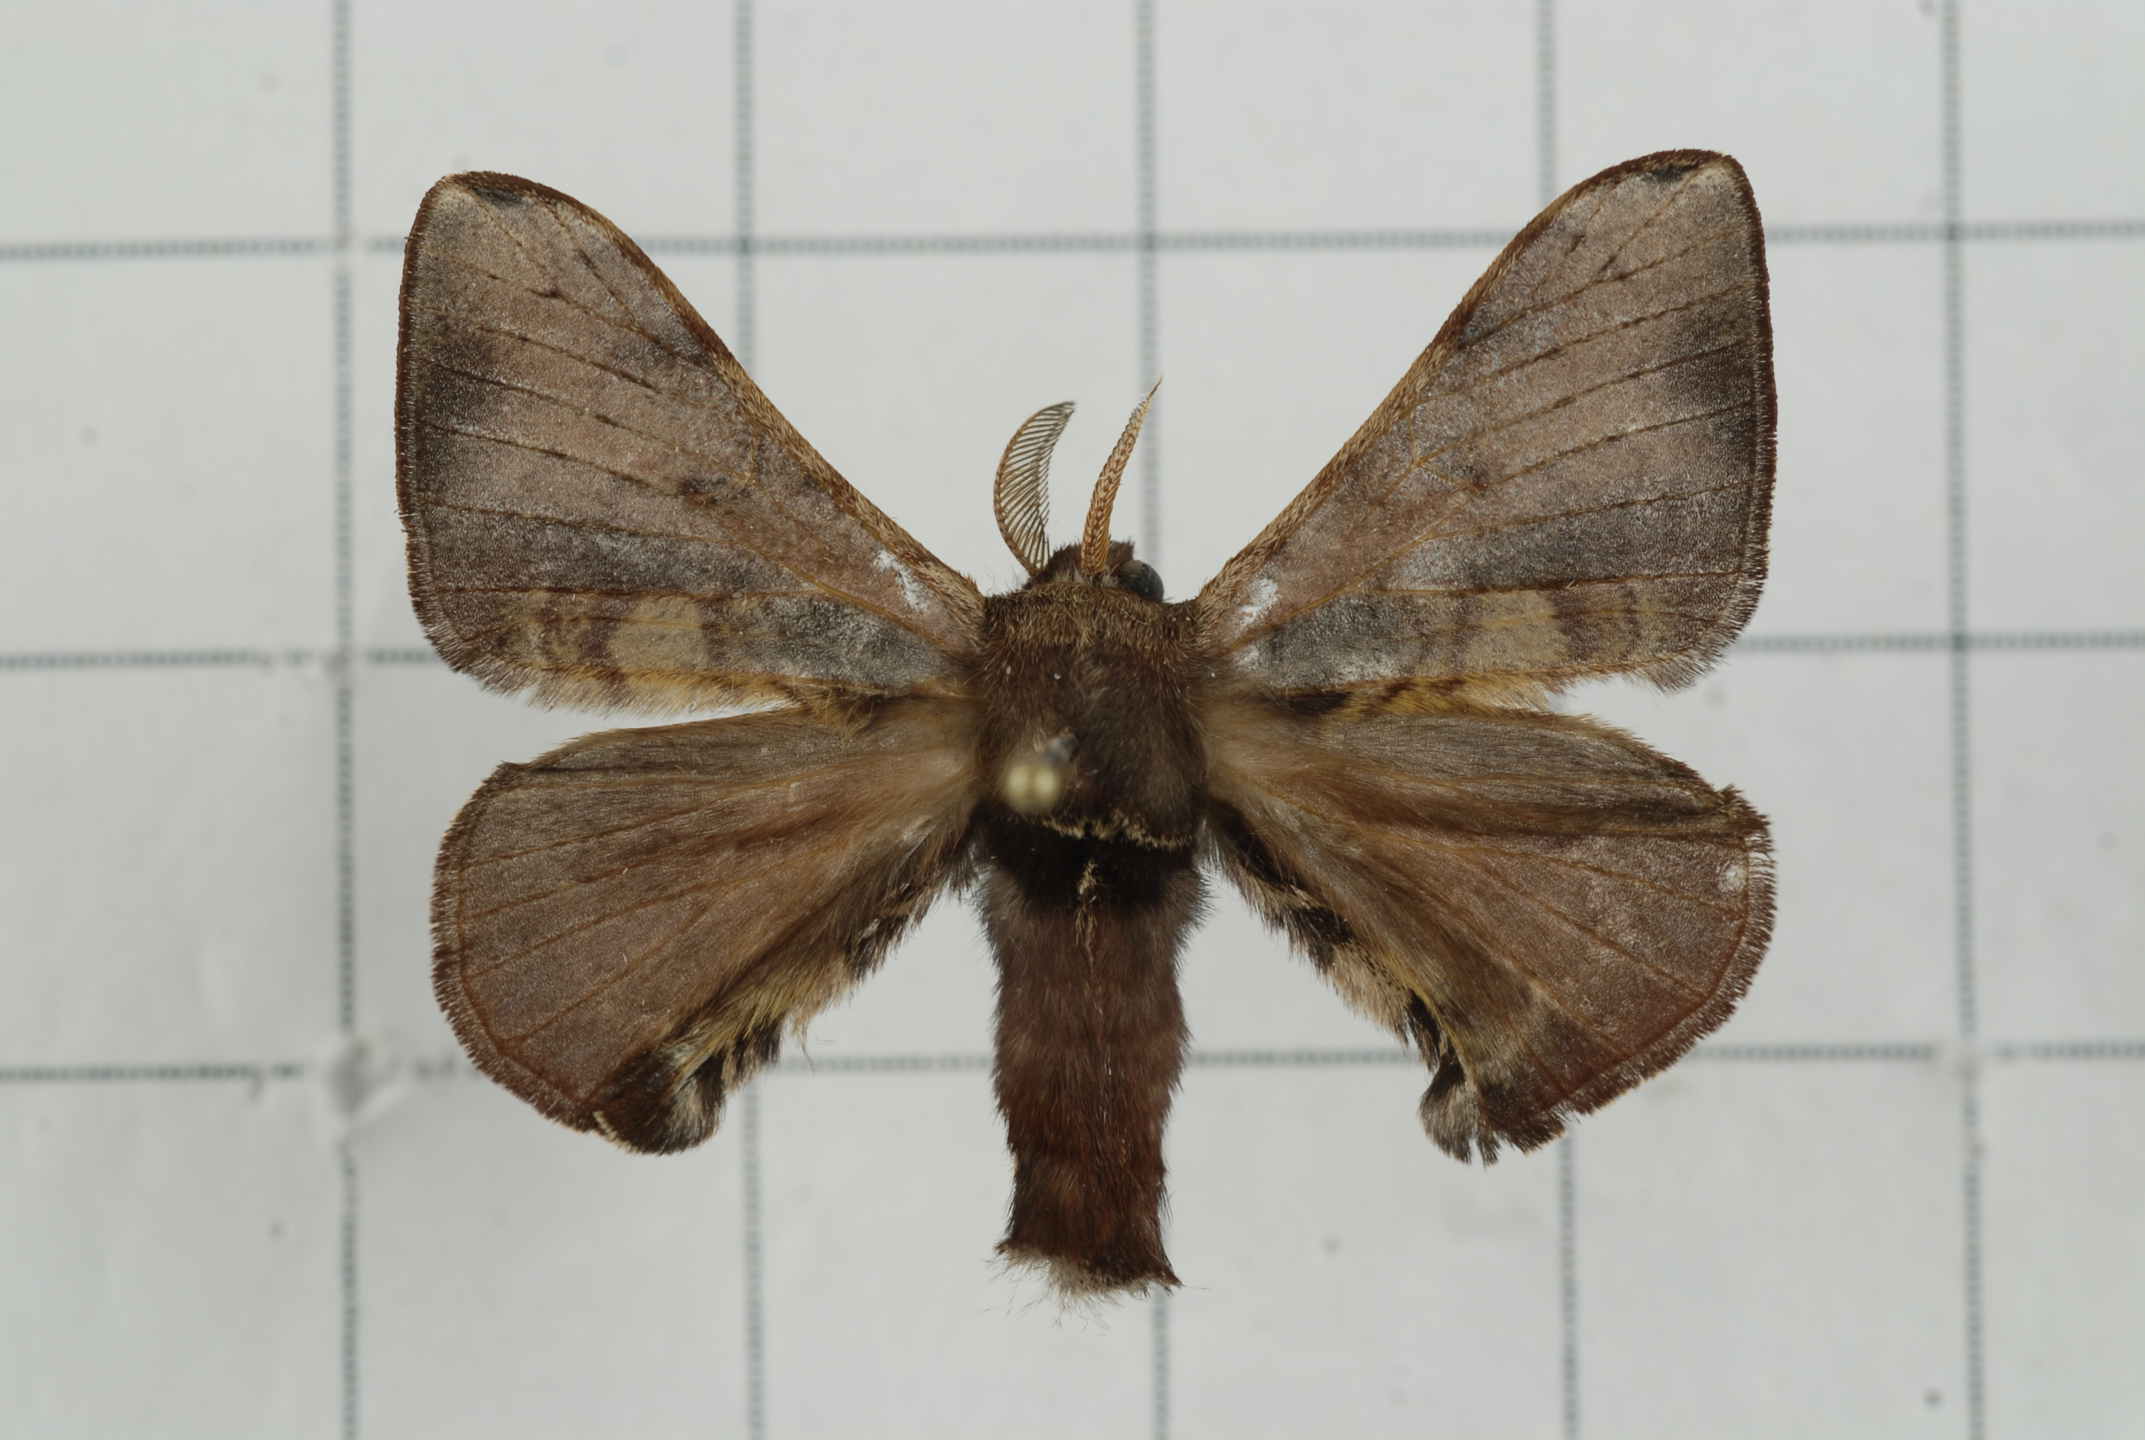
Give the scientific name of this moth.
Triuncina brunnea
